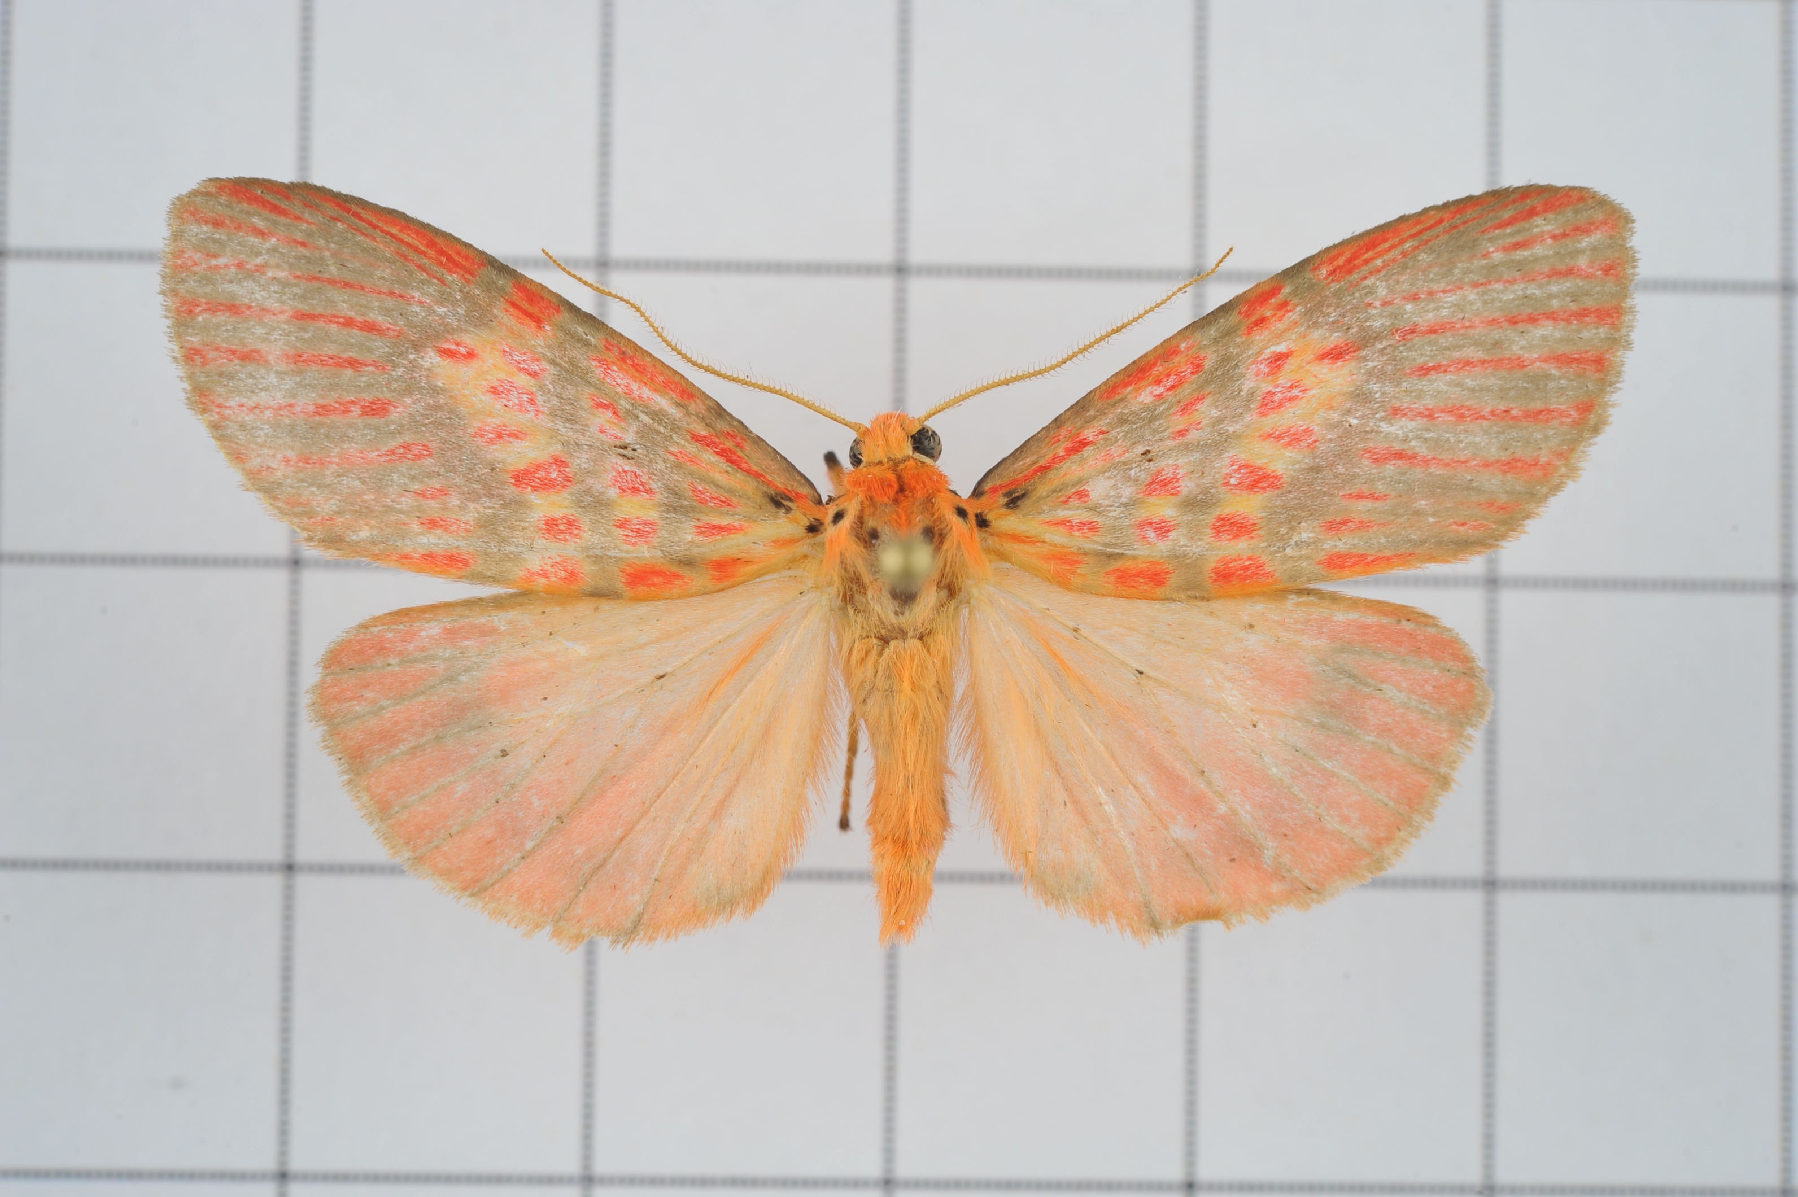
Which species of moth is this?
Barsine callorufa
